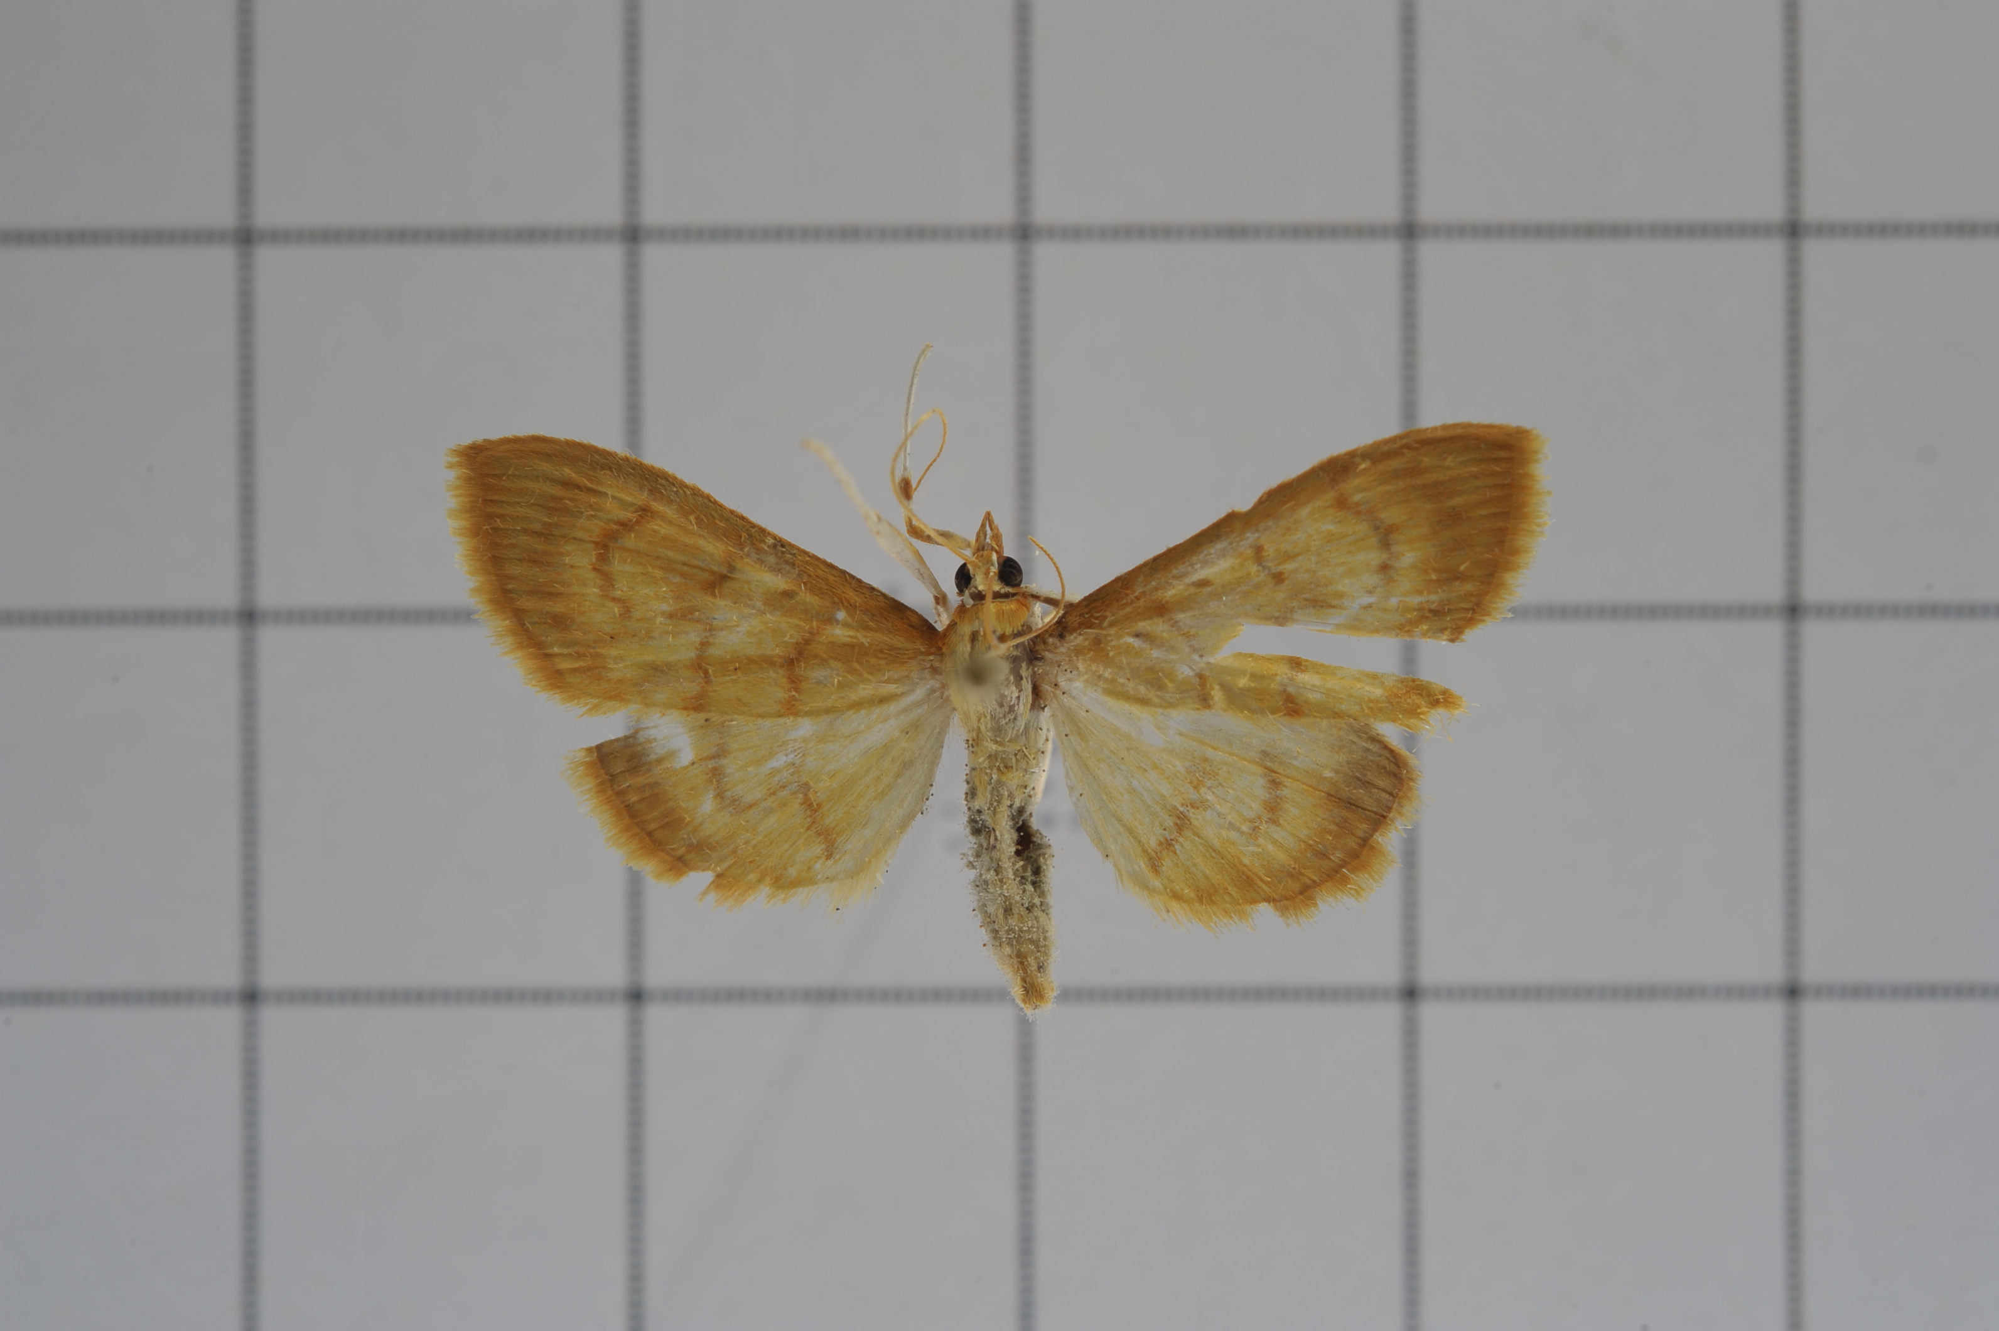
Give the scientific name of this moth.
Ecpyrrhorrhoe celatalis
